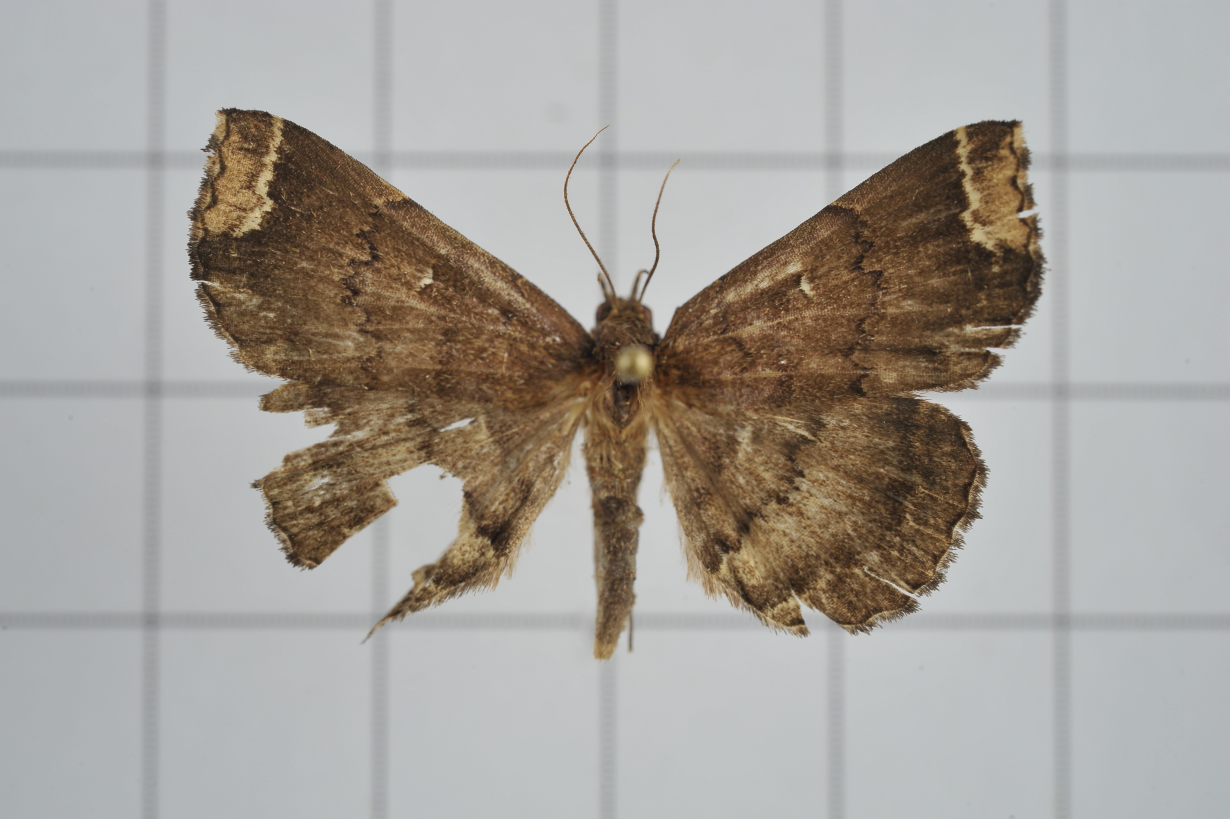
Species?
Adrapsa quadrilinealis
